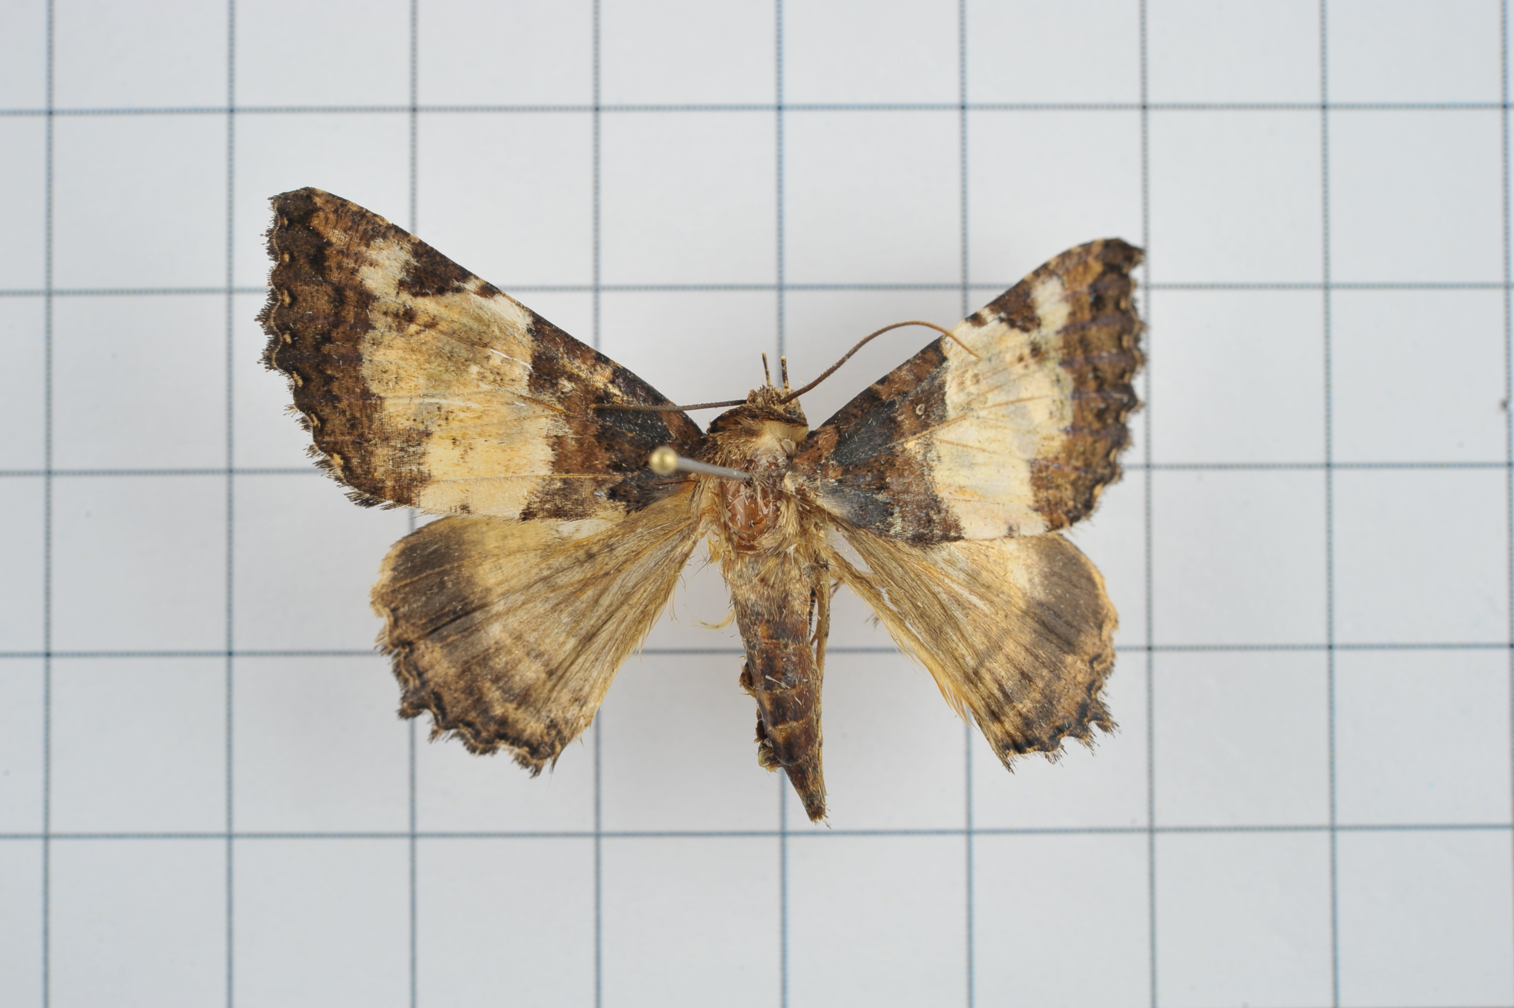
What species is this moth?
Daddala lucilla
